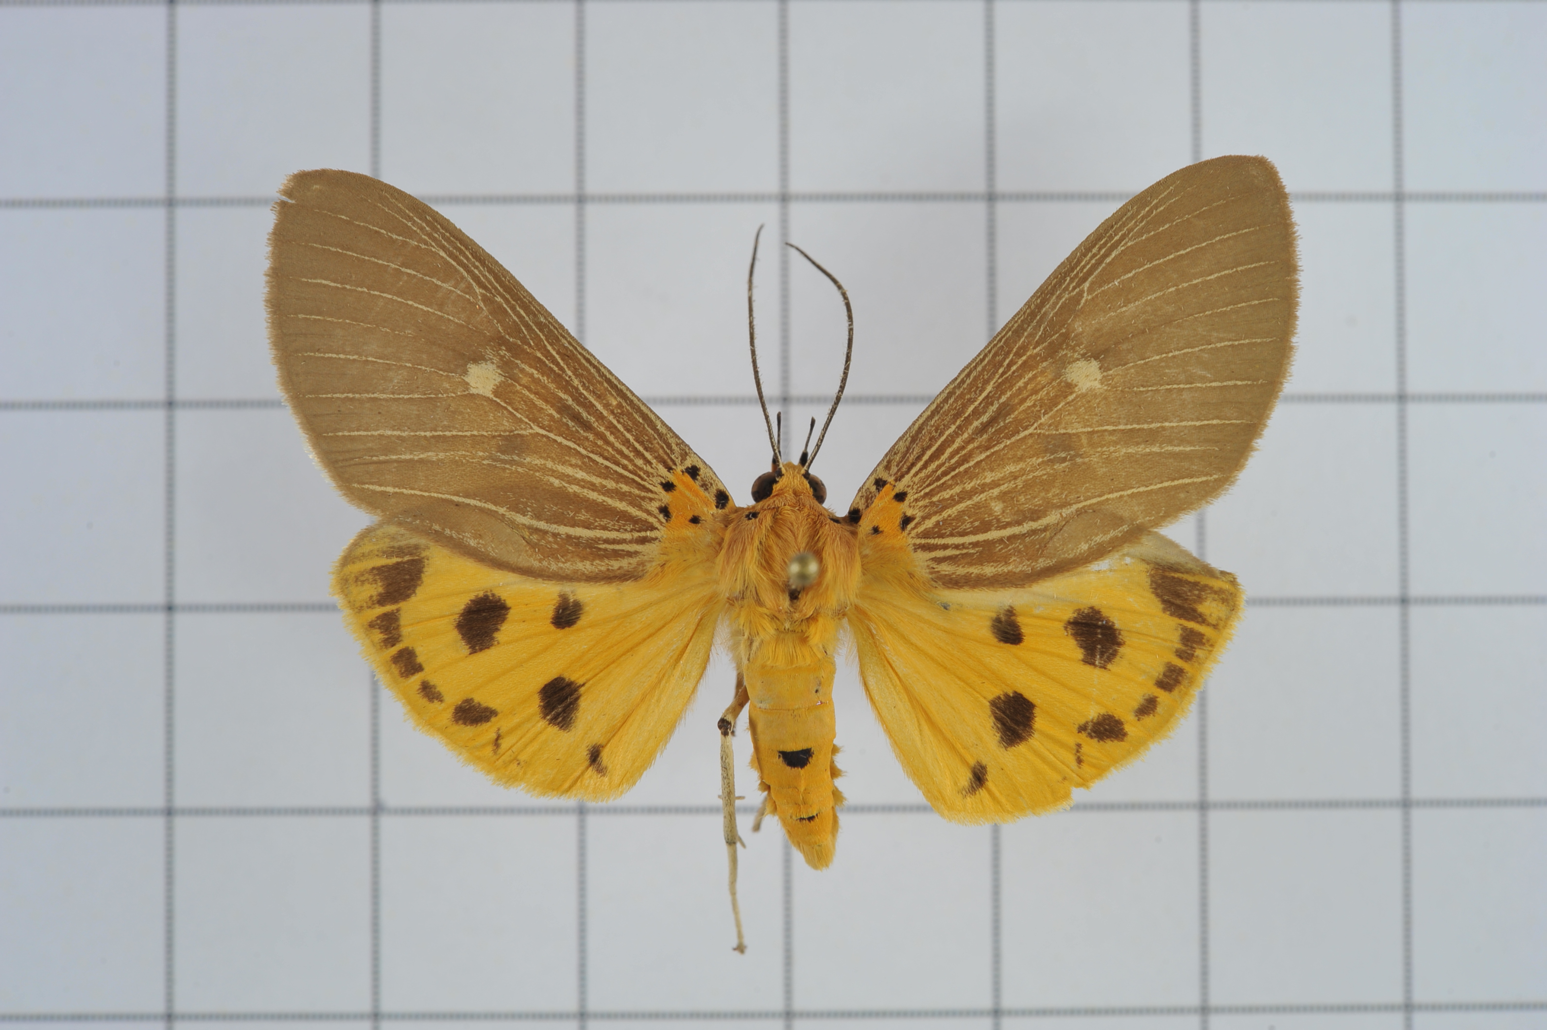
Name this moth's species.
Asota caricae
